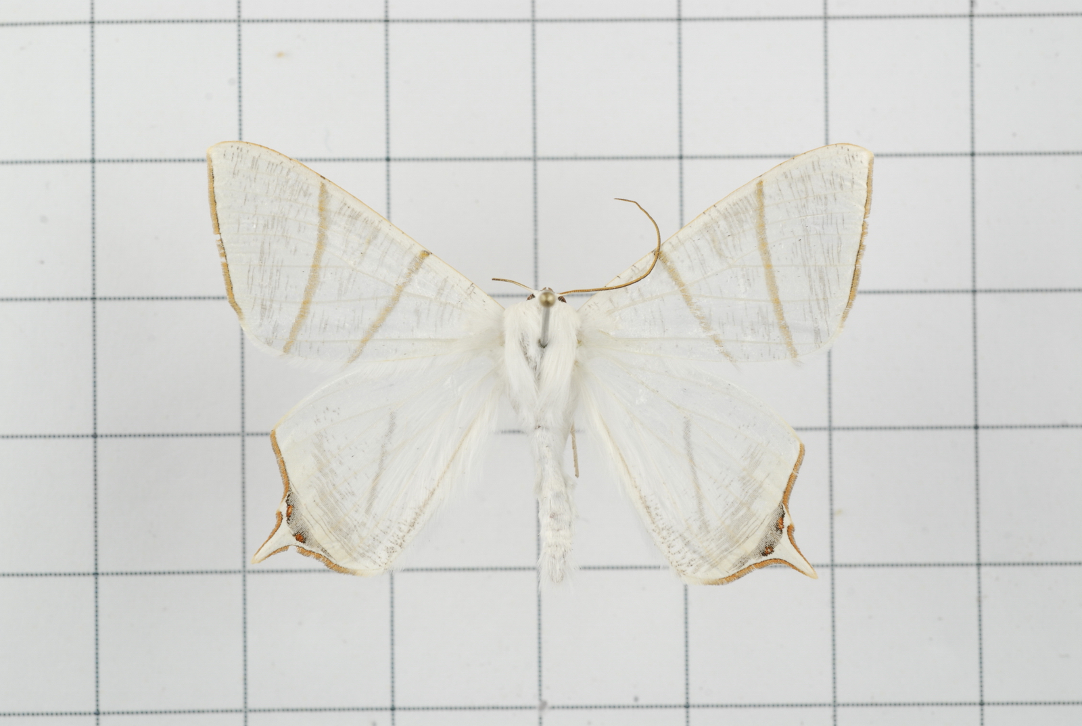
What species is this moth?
Ourapteryx changi
